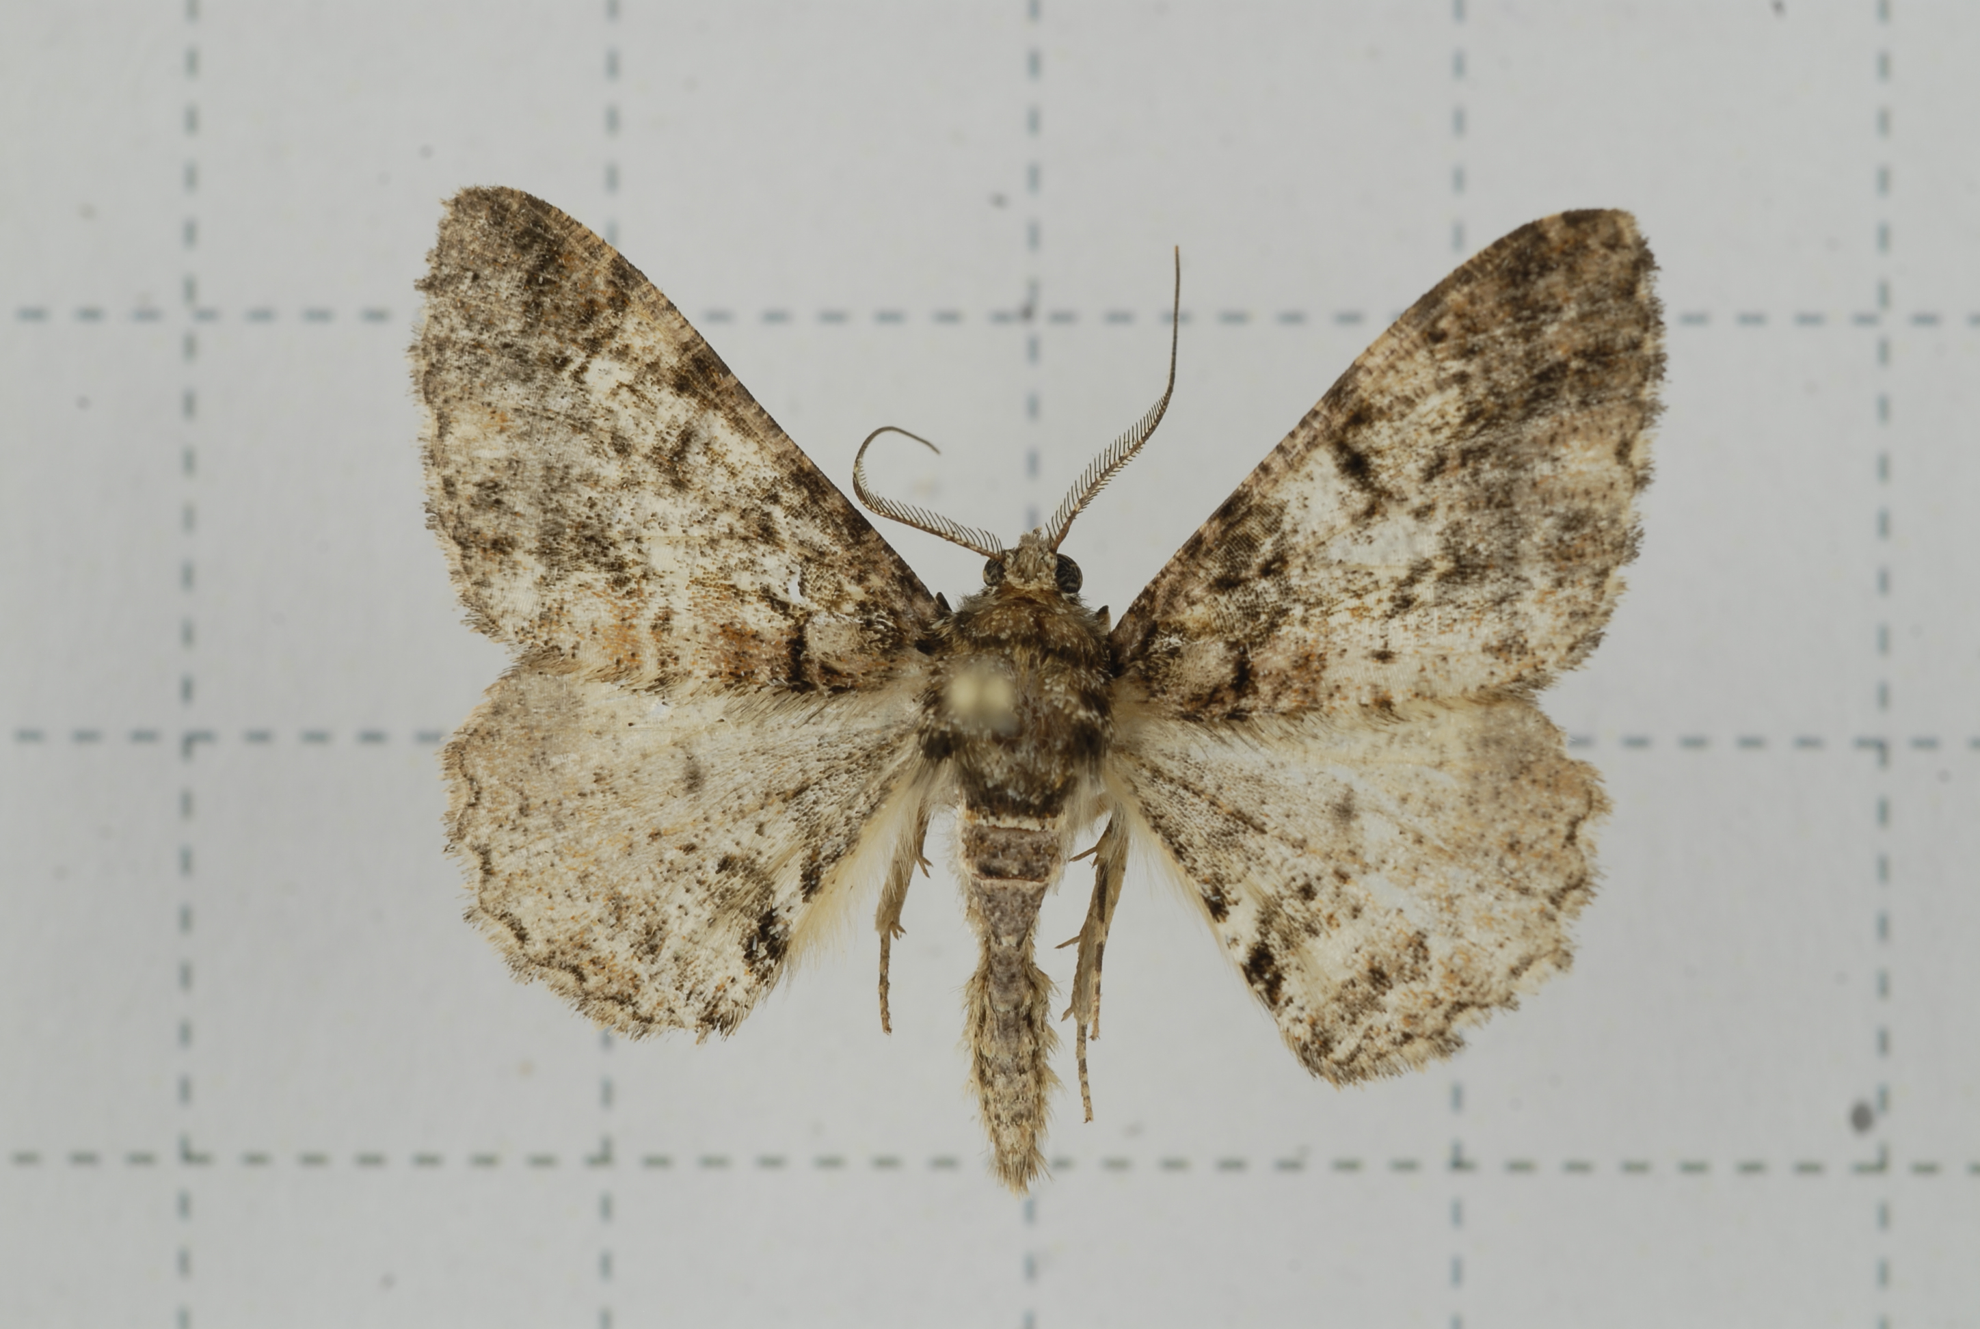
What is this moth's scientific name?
Alcis taiwanovariegata
